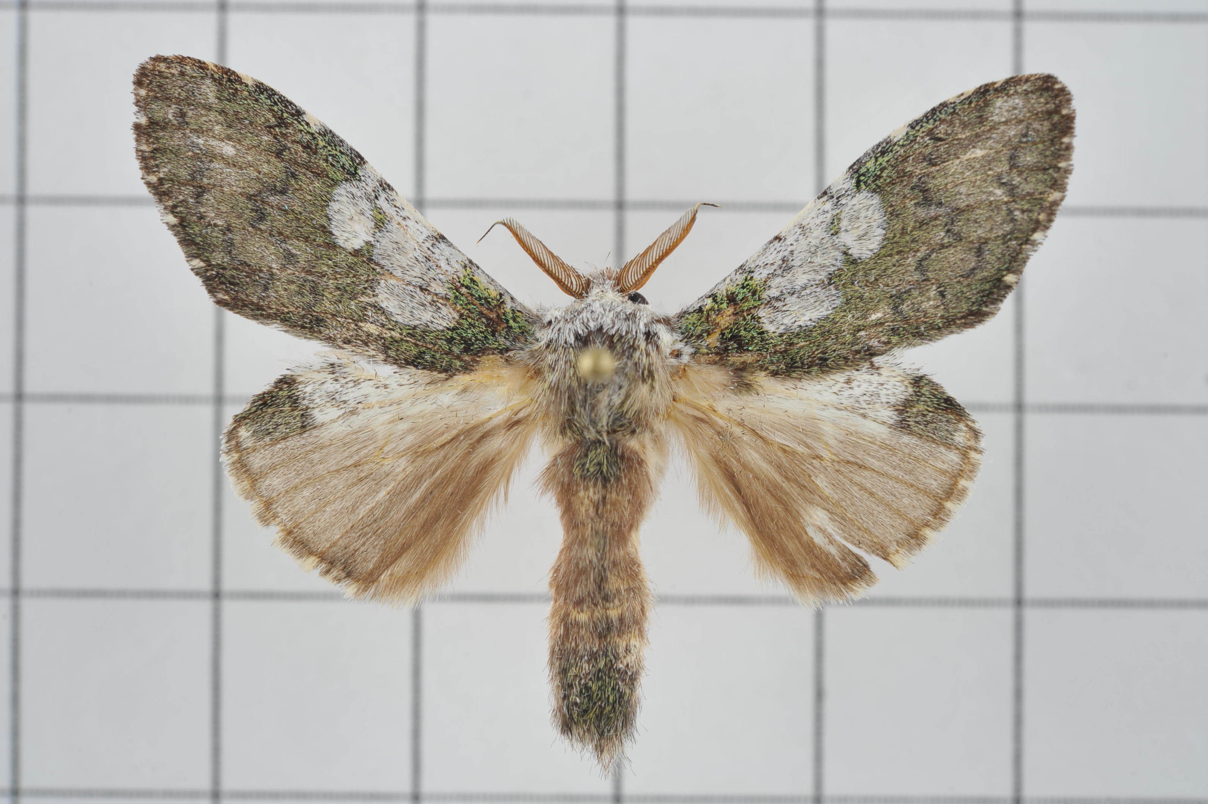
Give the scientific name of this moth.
Syntypistis comatus
